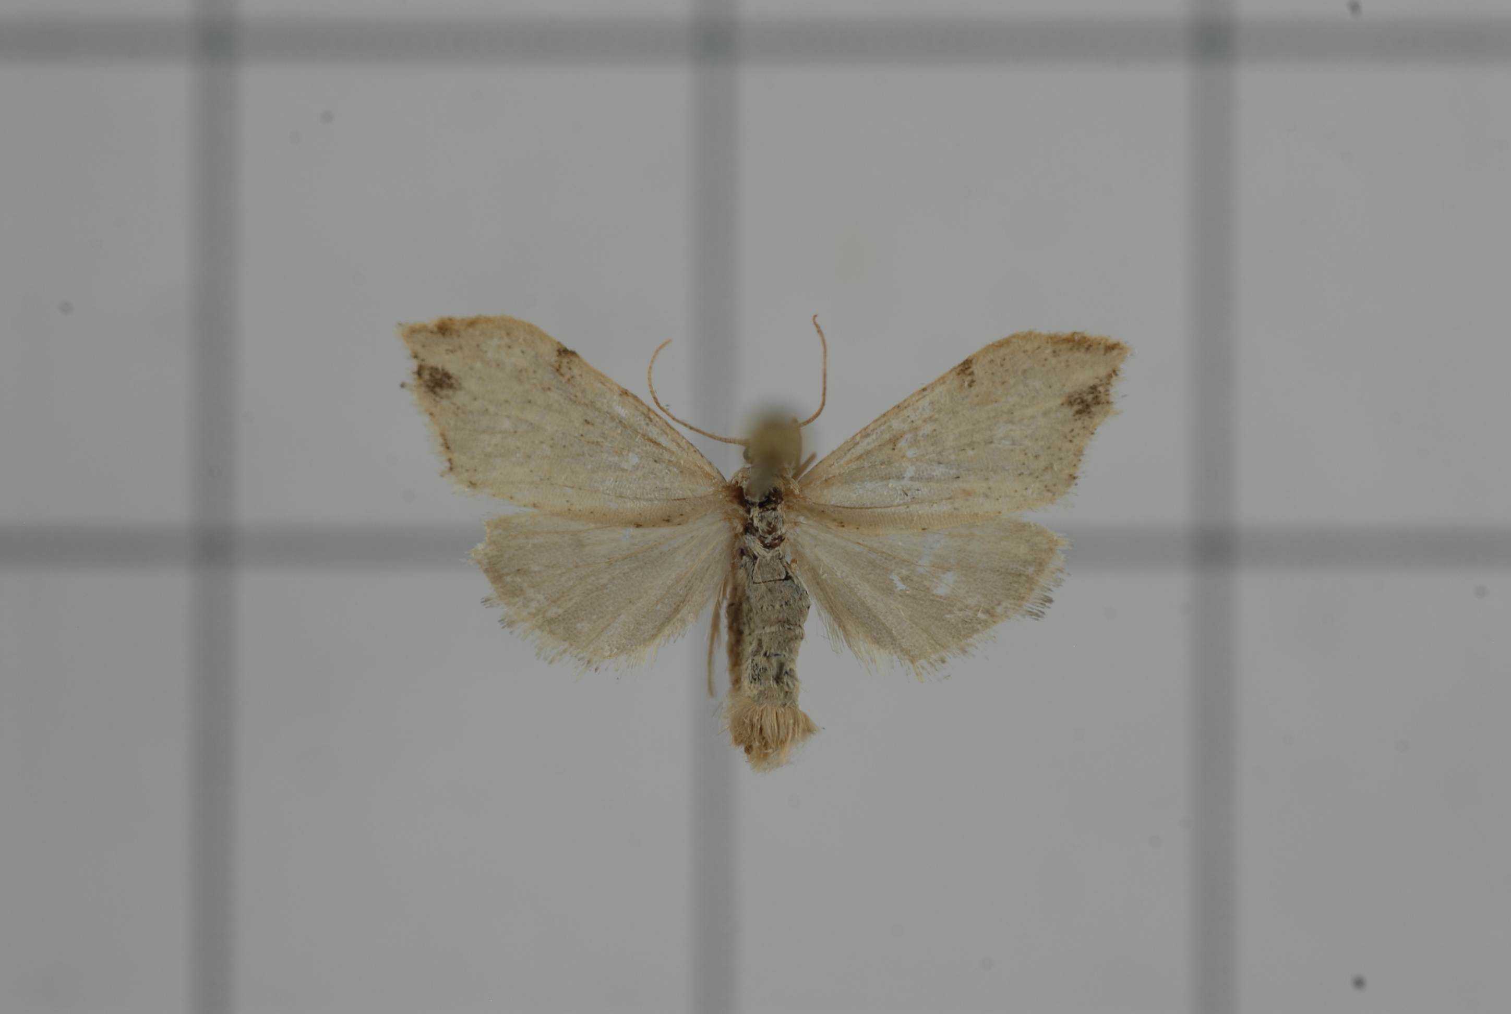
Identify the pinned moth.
Oxacme cretacea
